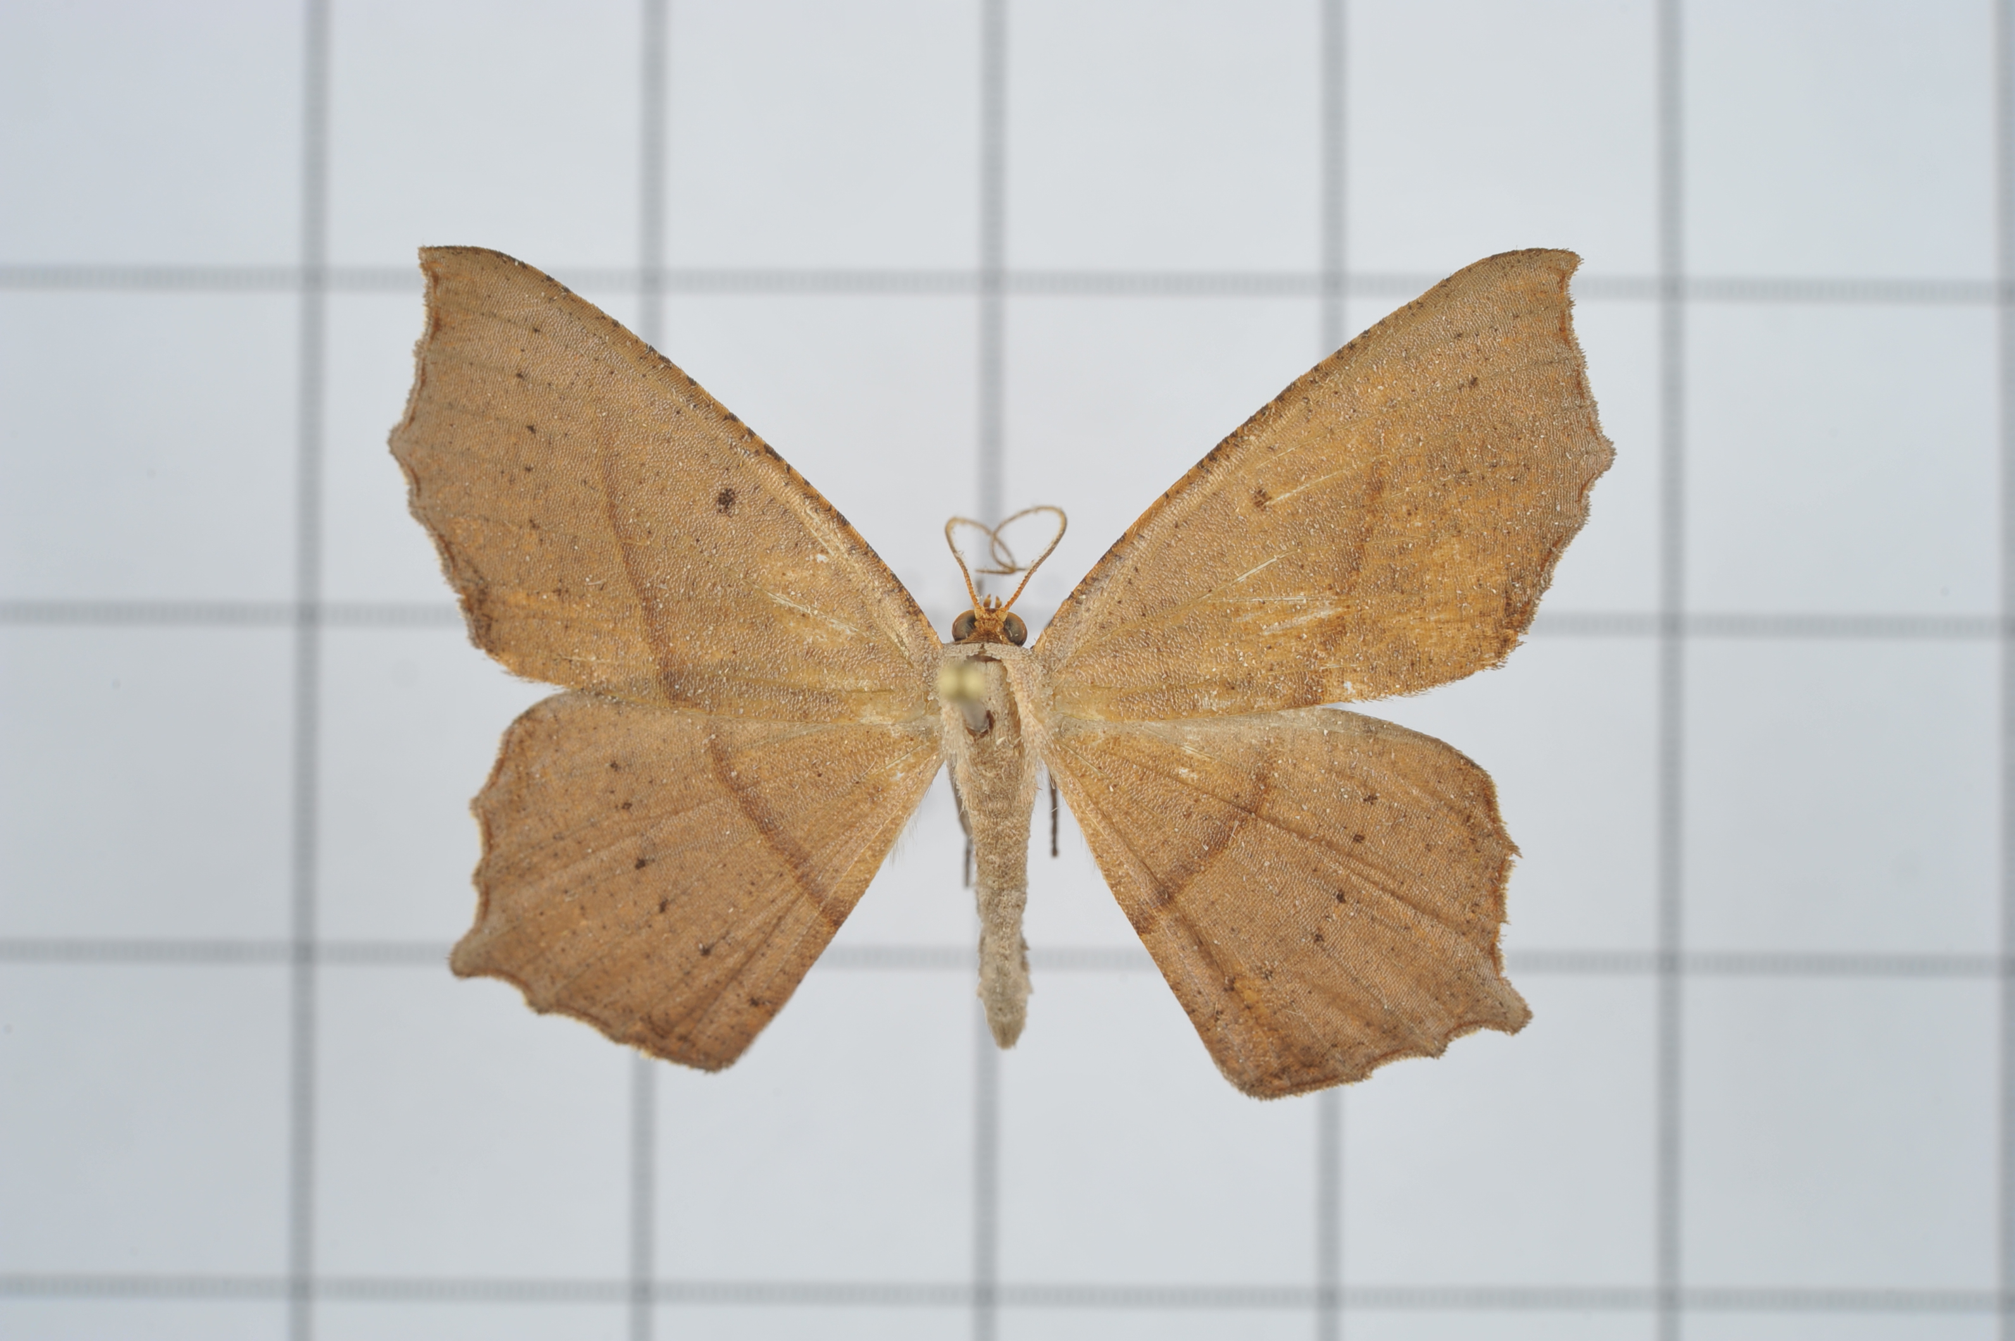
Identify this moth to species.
Danala lilacina
